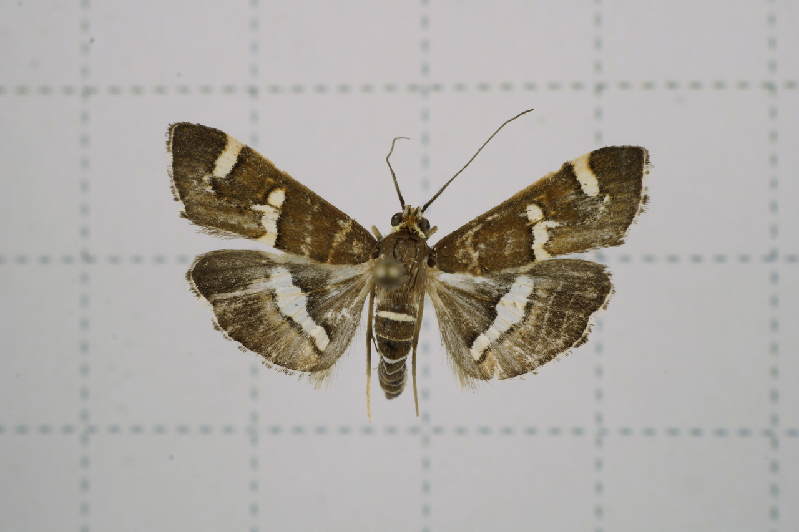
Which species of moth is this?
Spoladea recurvalis
